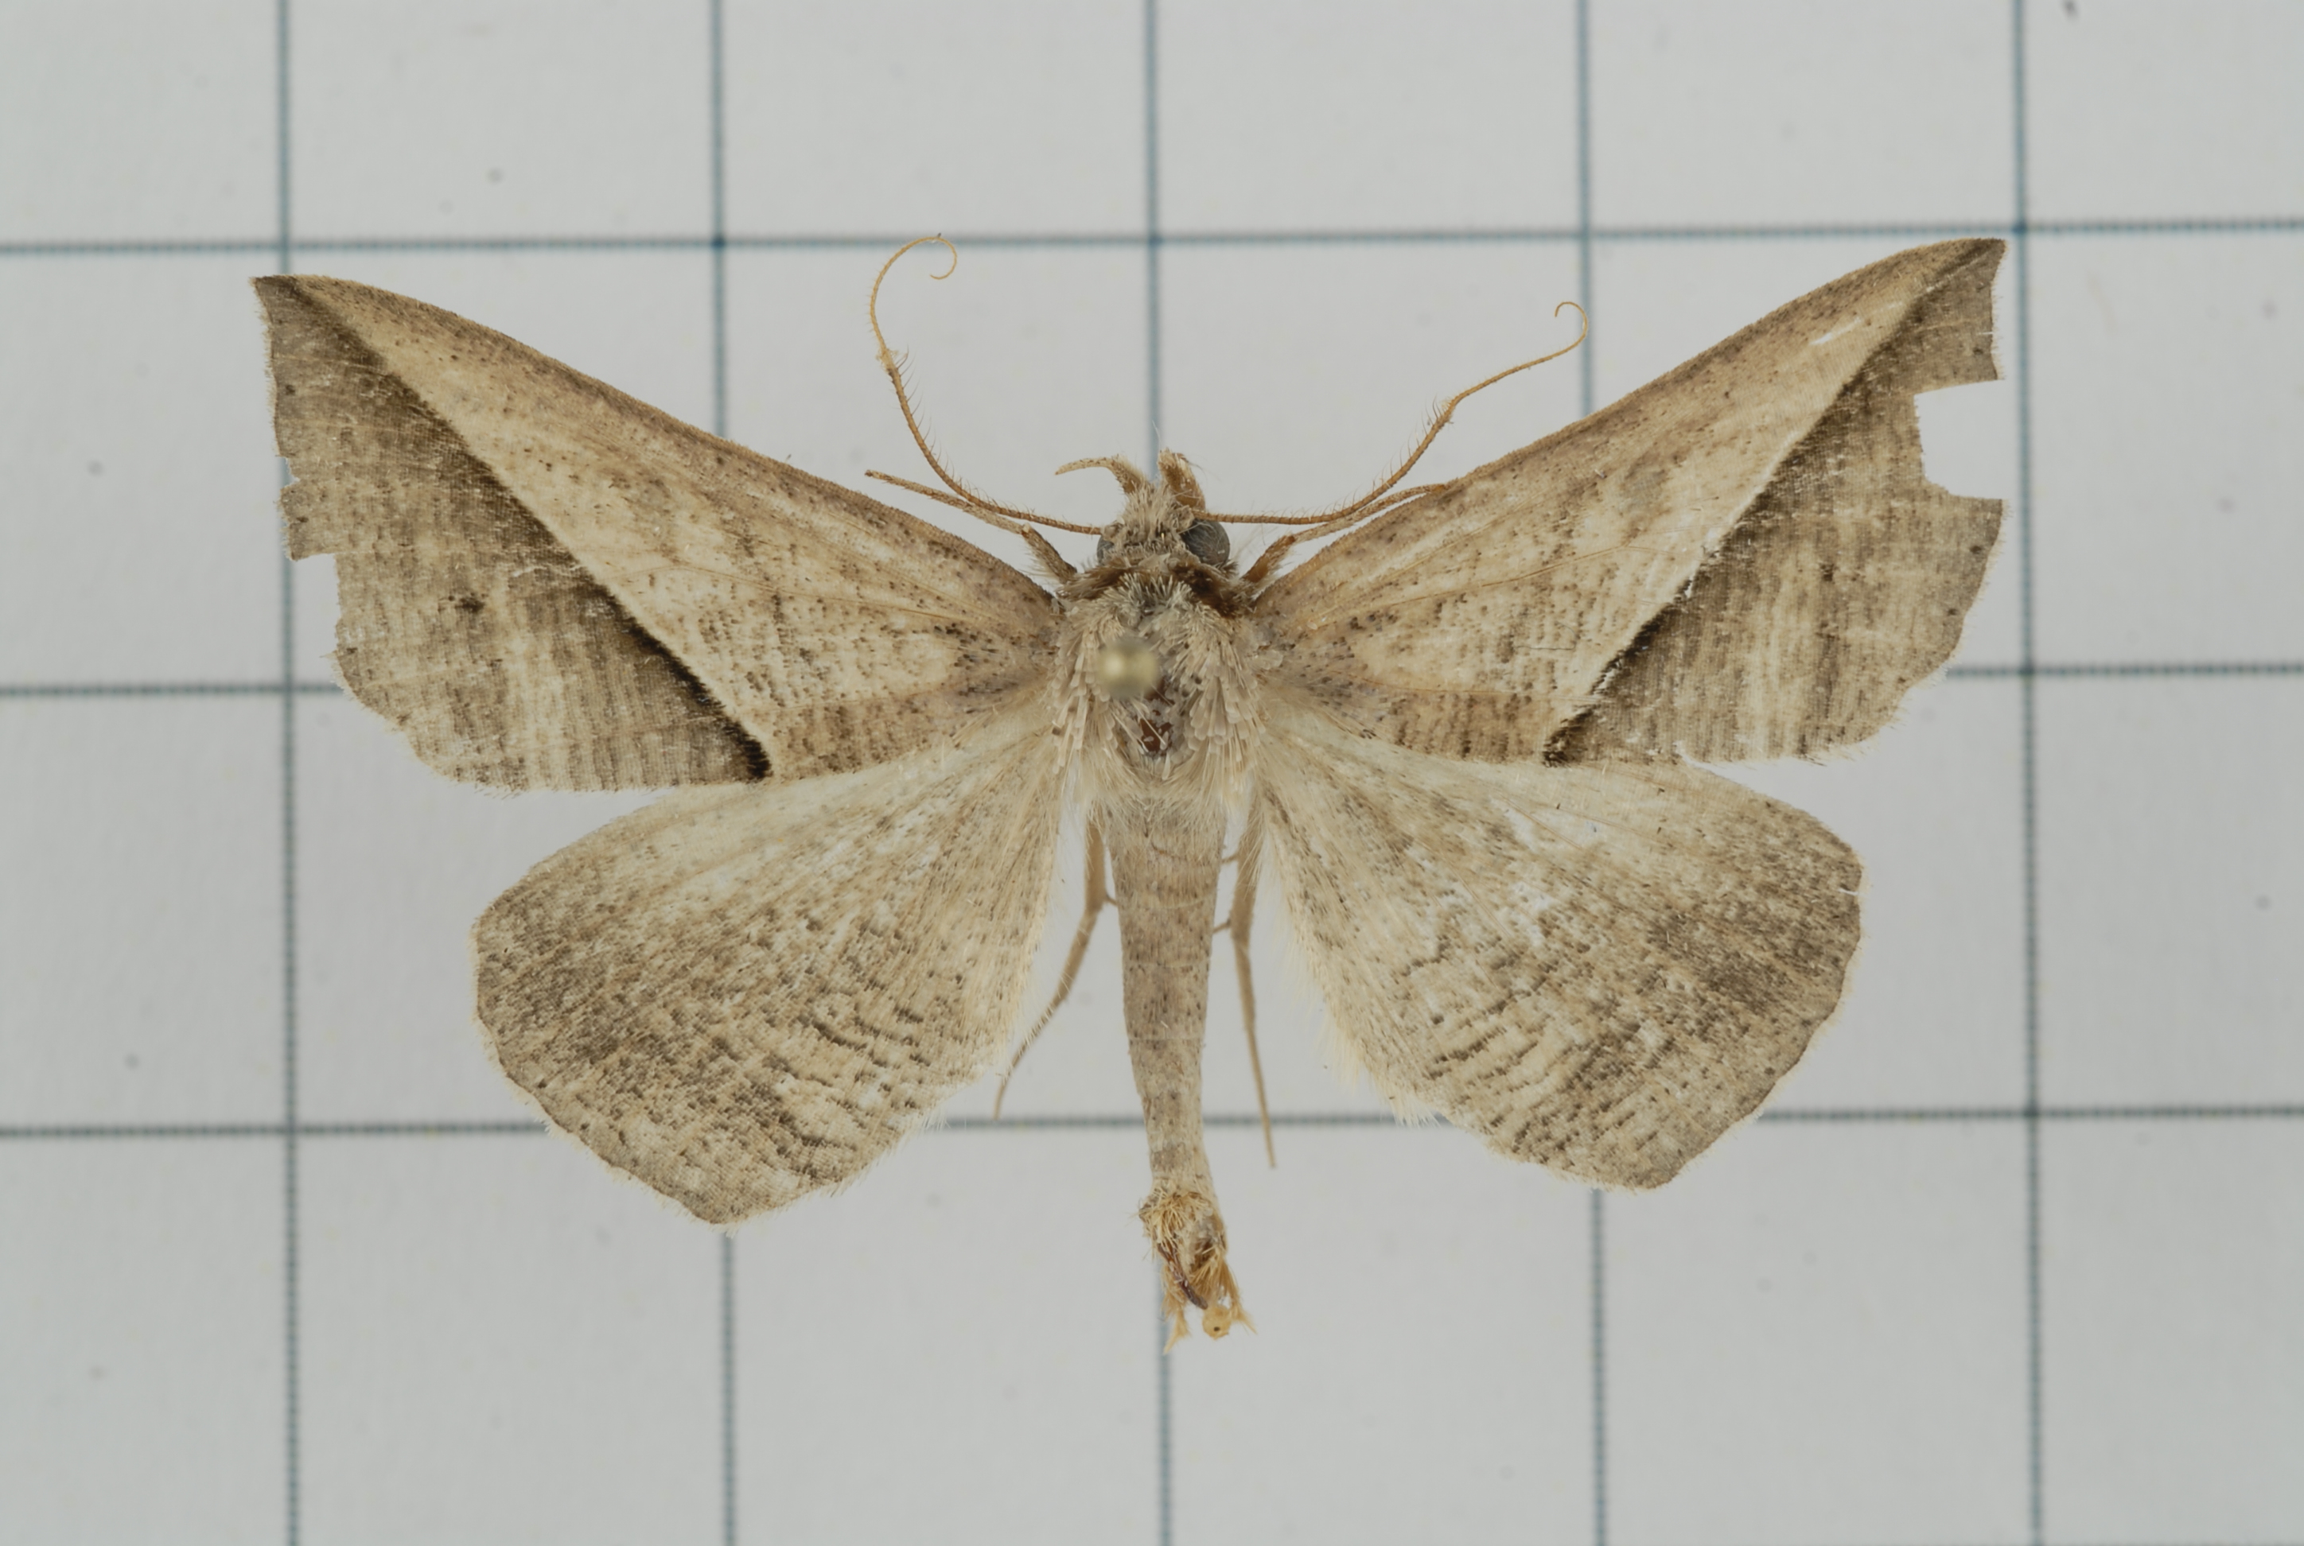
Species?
Dierna strigata
